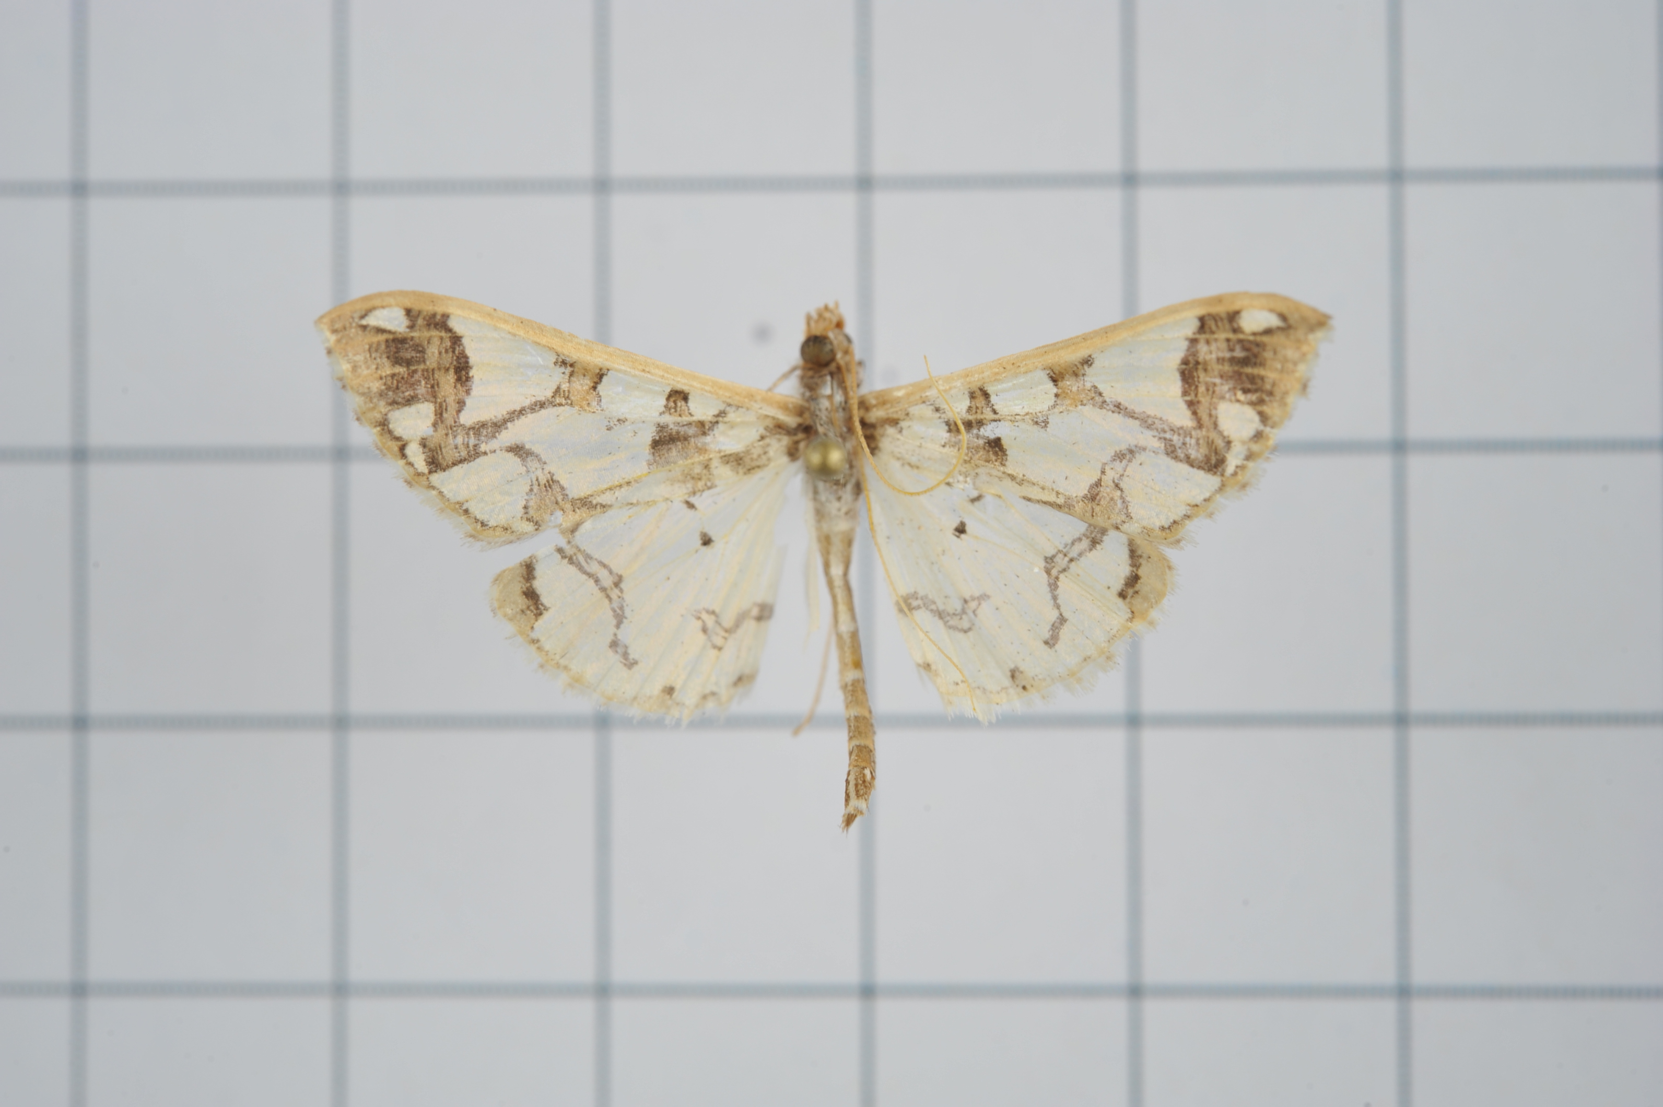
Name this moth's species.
Polythlipta divaricata
